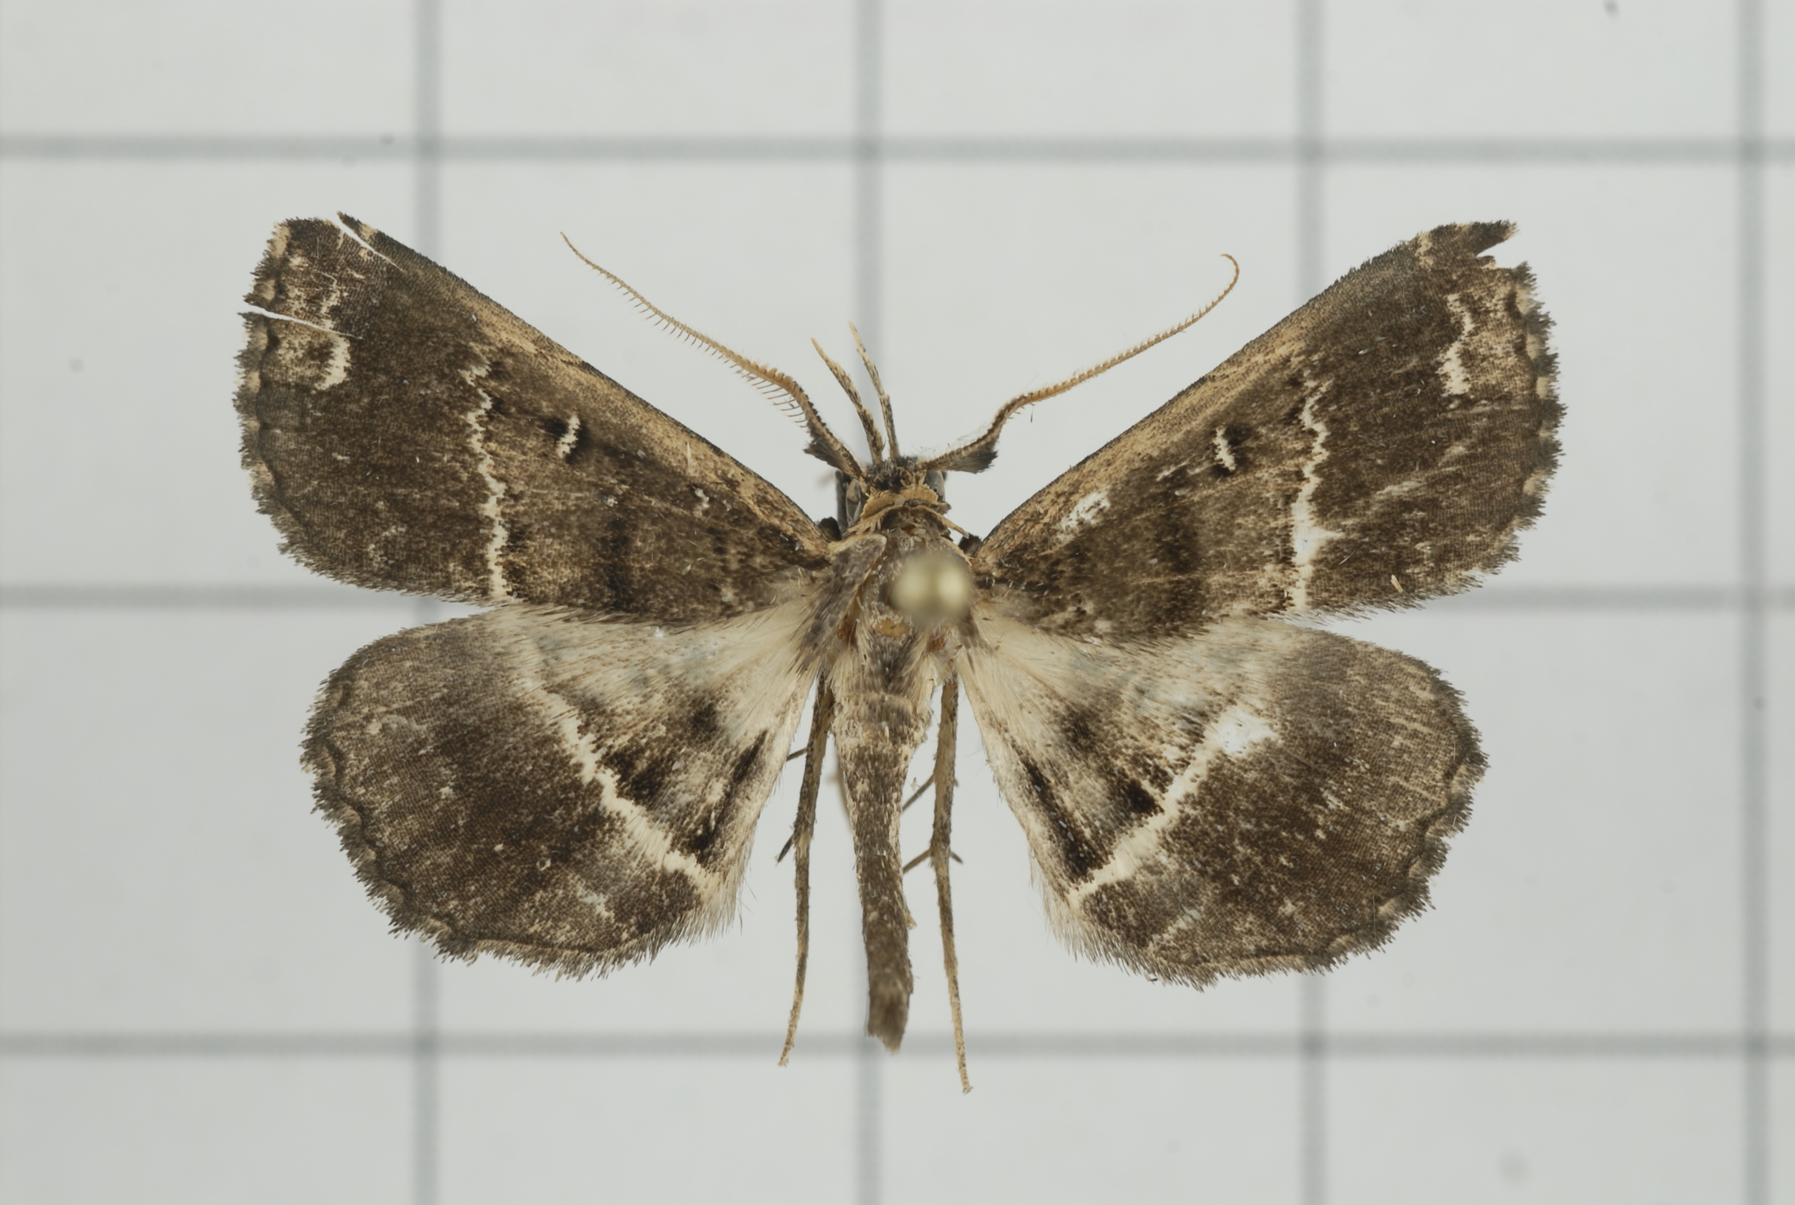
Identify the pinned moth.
Adrapsa ablualis
